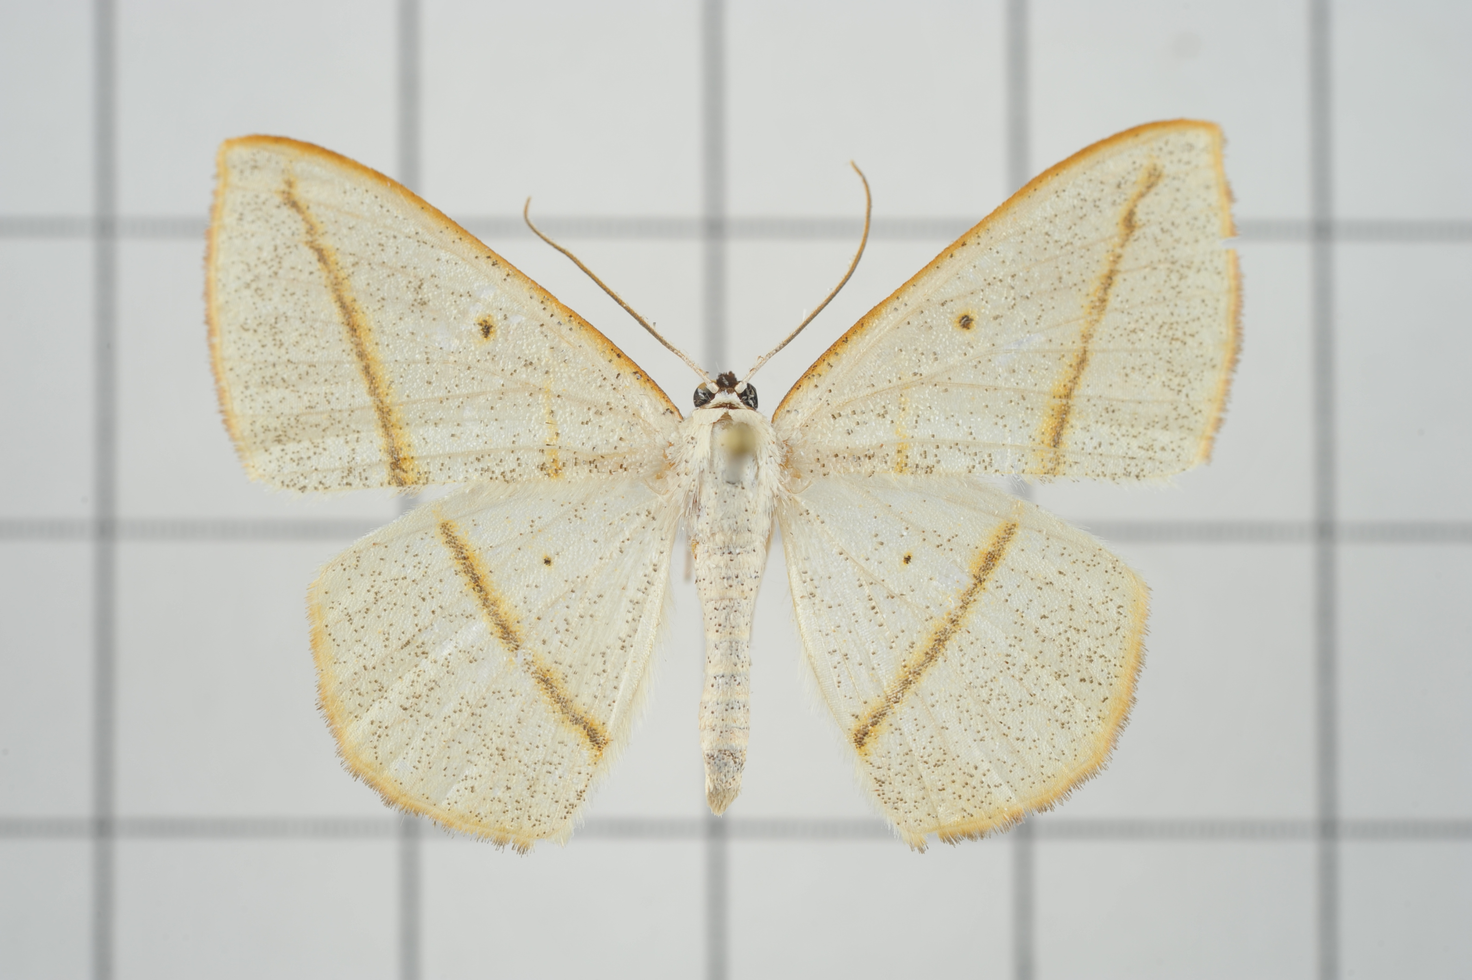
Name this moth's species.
Lomographa inamata
